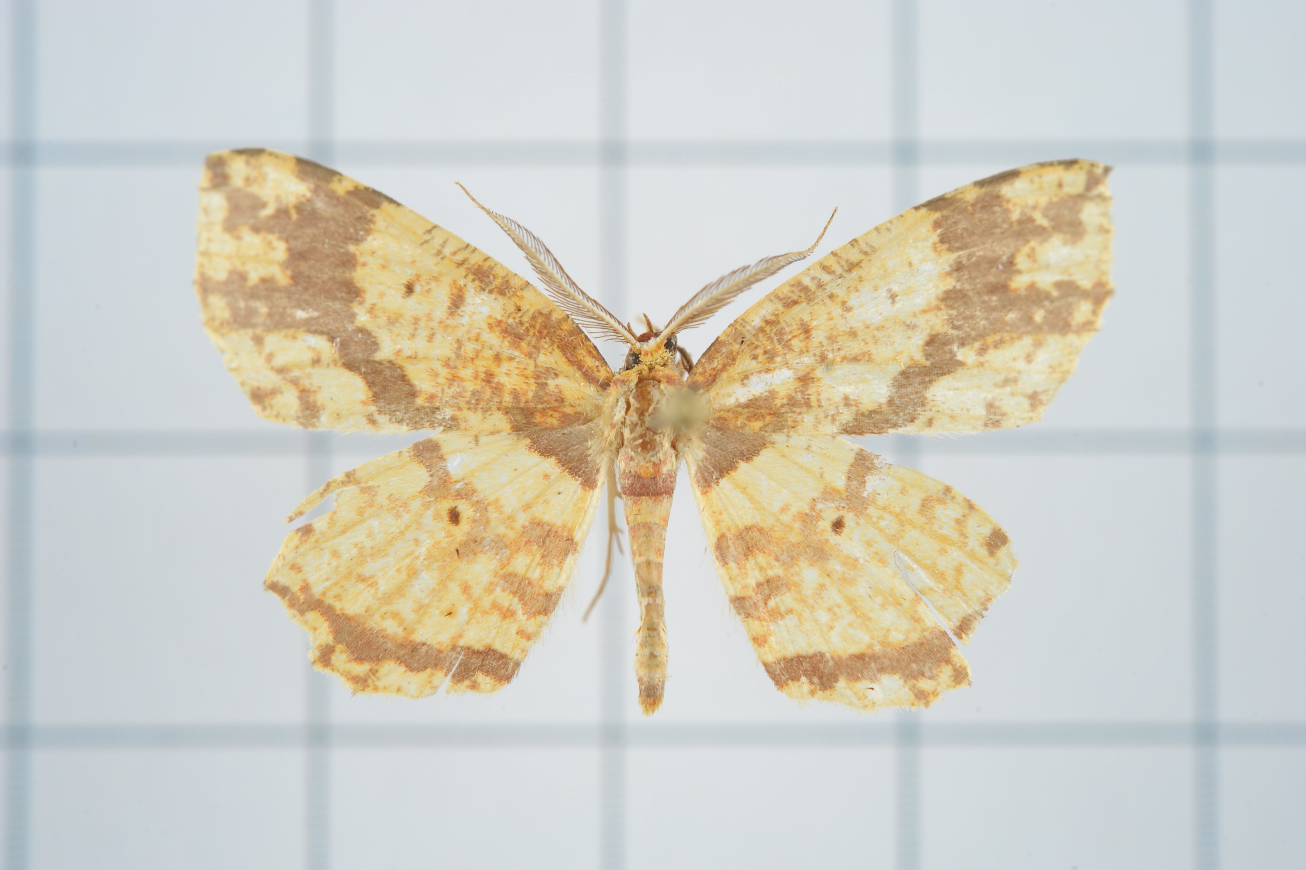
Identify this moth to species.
Yashmakia suffusa
